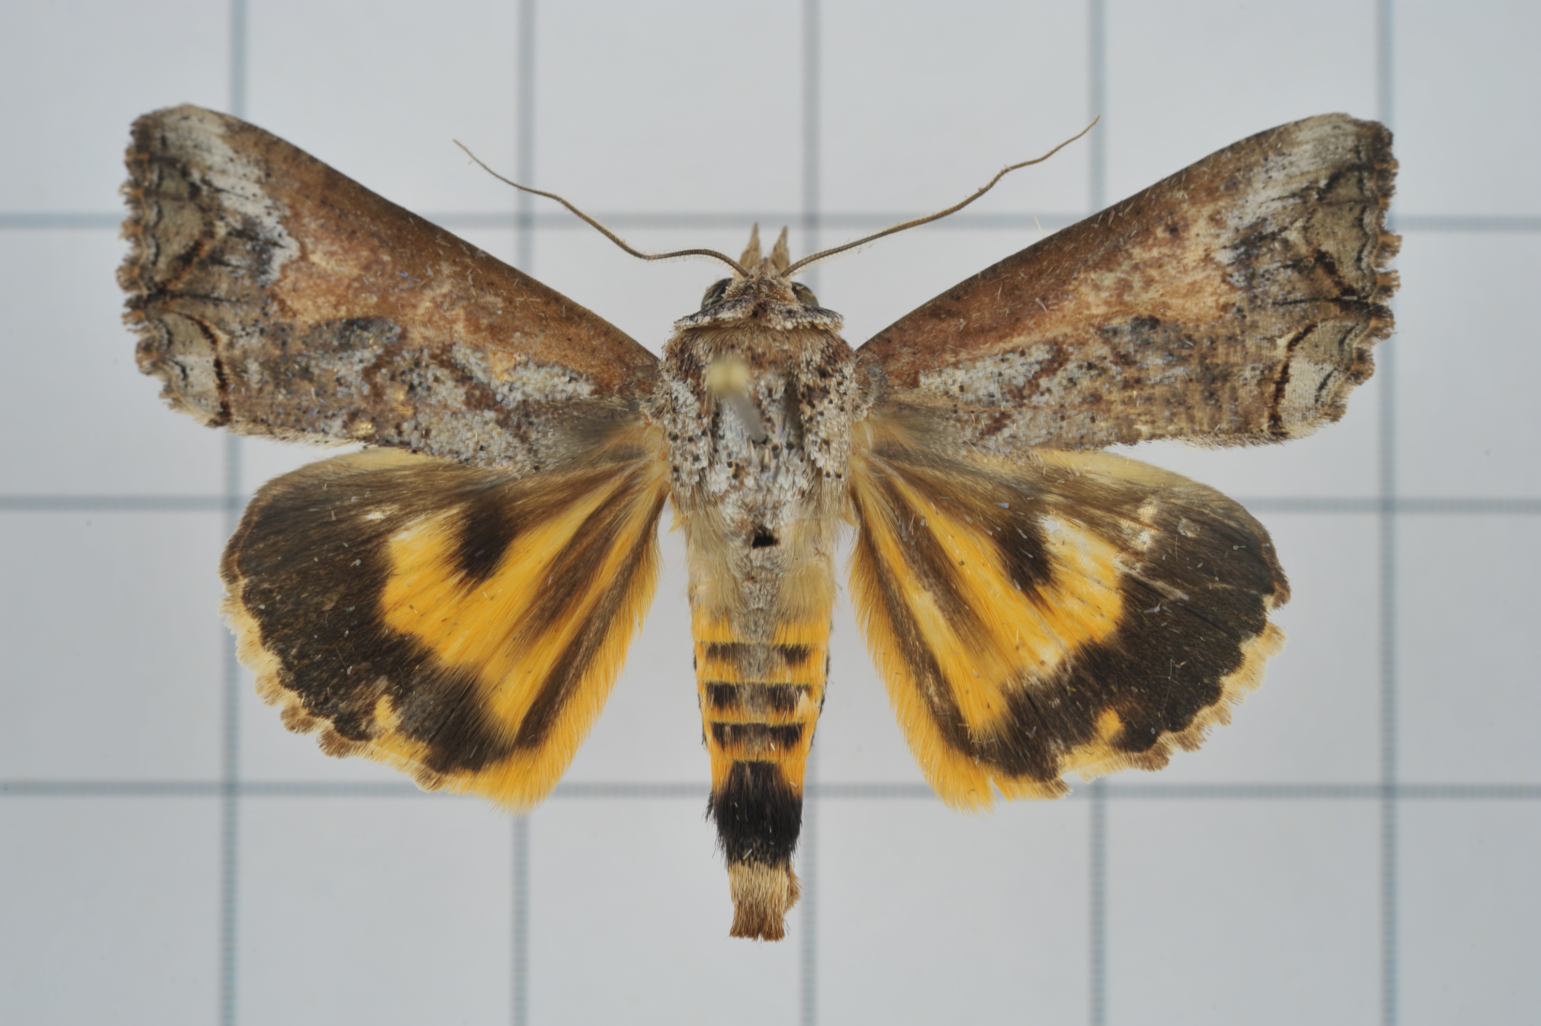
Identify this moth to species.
Hypocala deflorata deflorata
